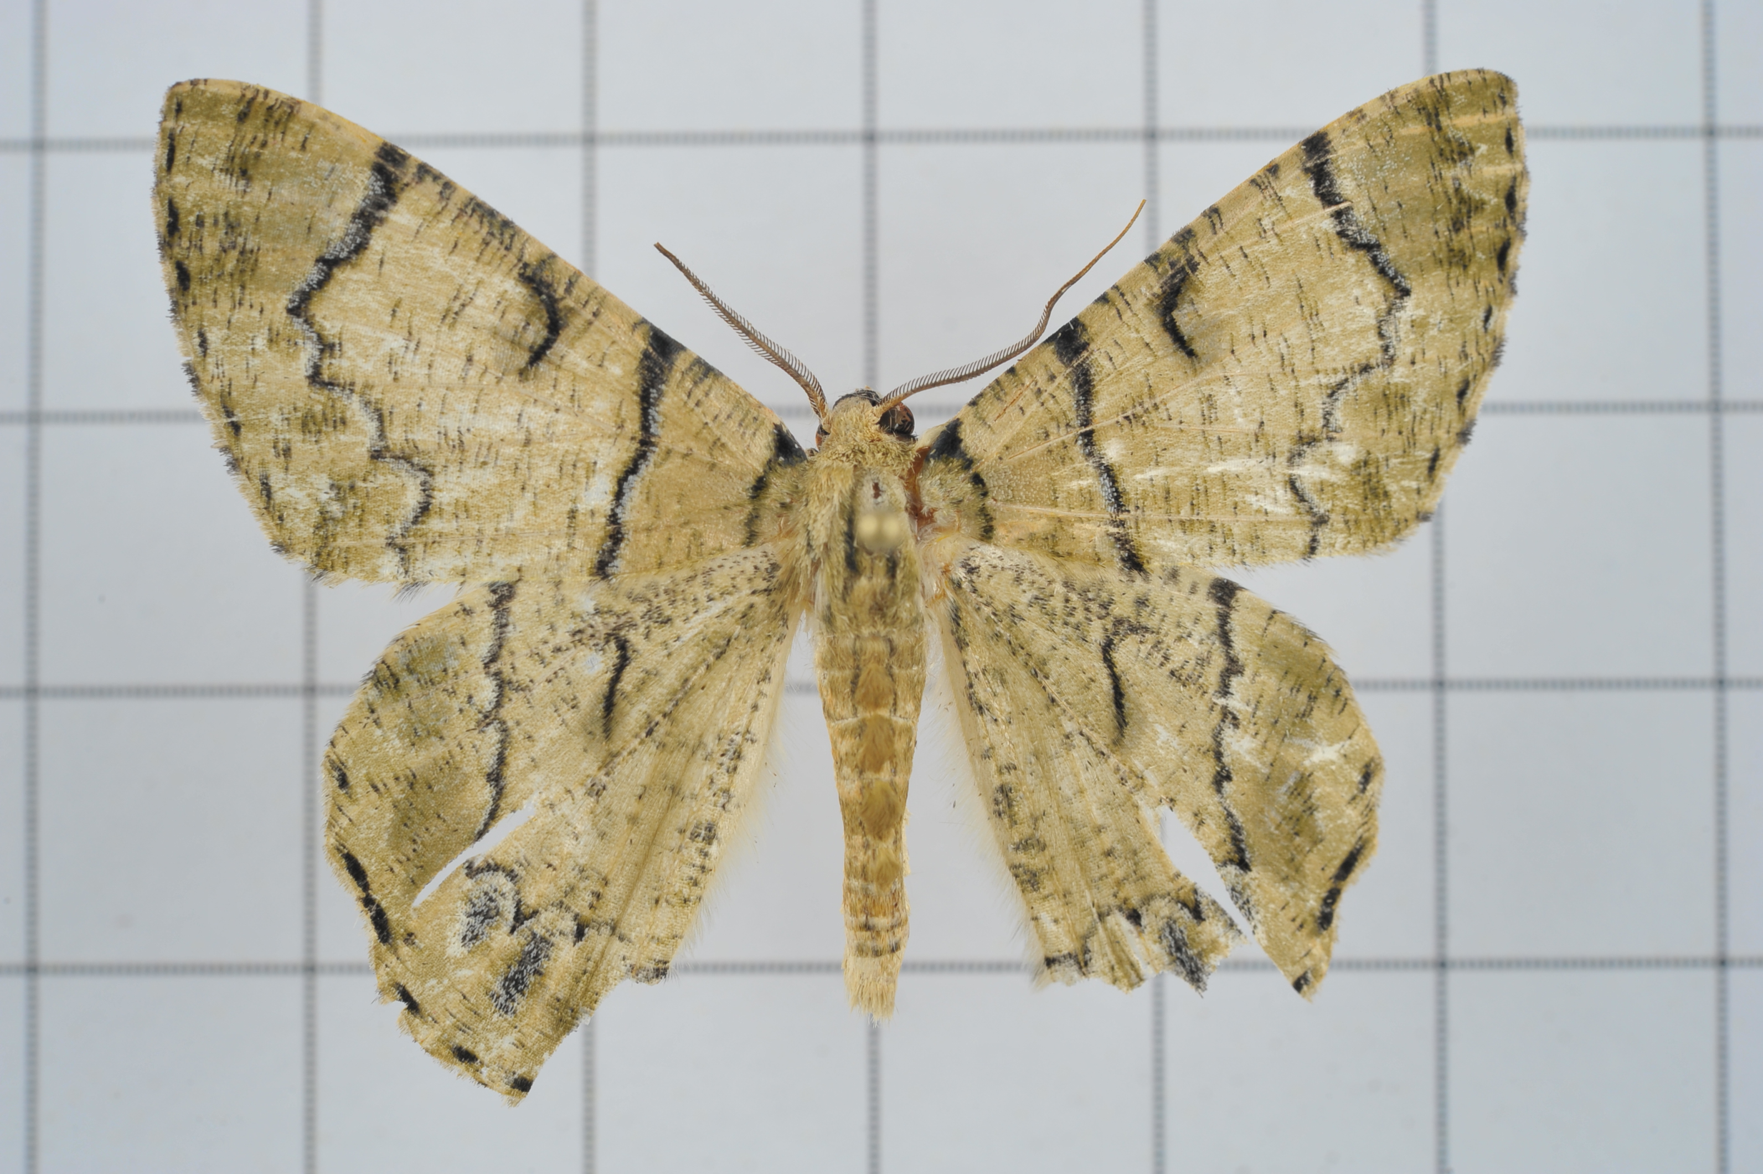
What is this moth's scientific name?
Lophophelma iterans onerosus
